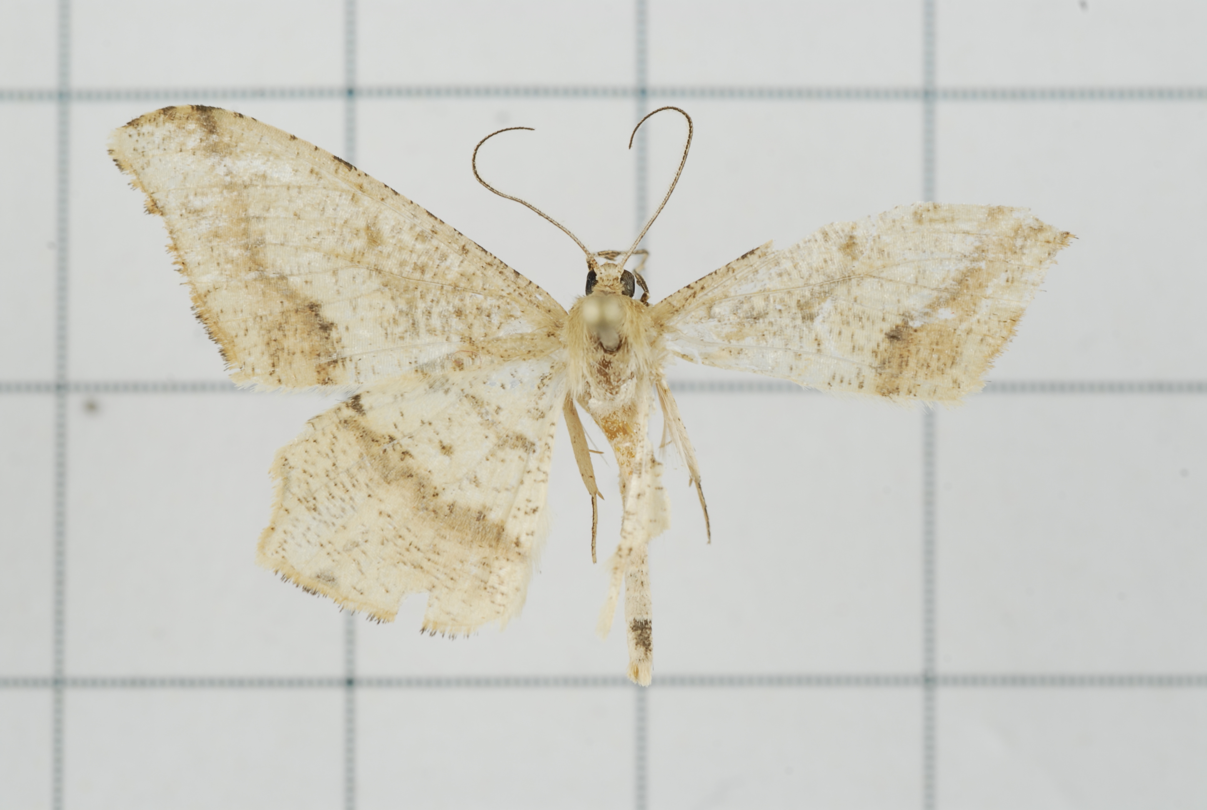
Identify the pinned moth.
Krananda falcata
